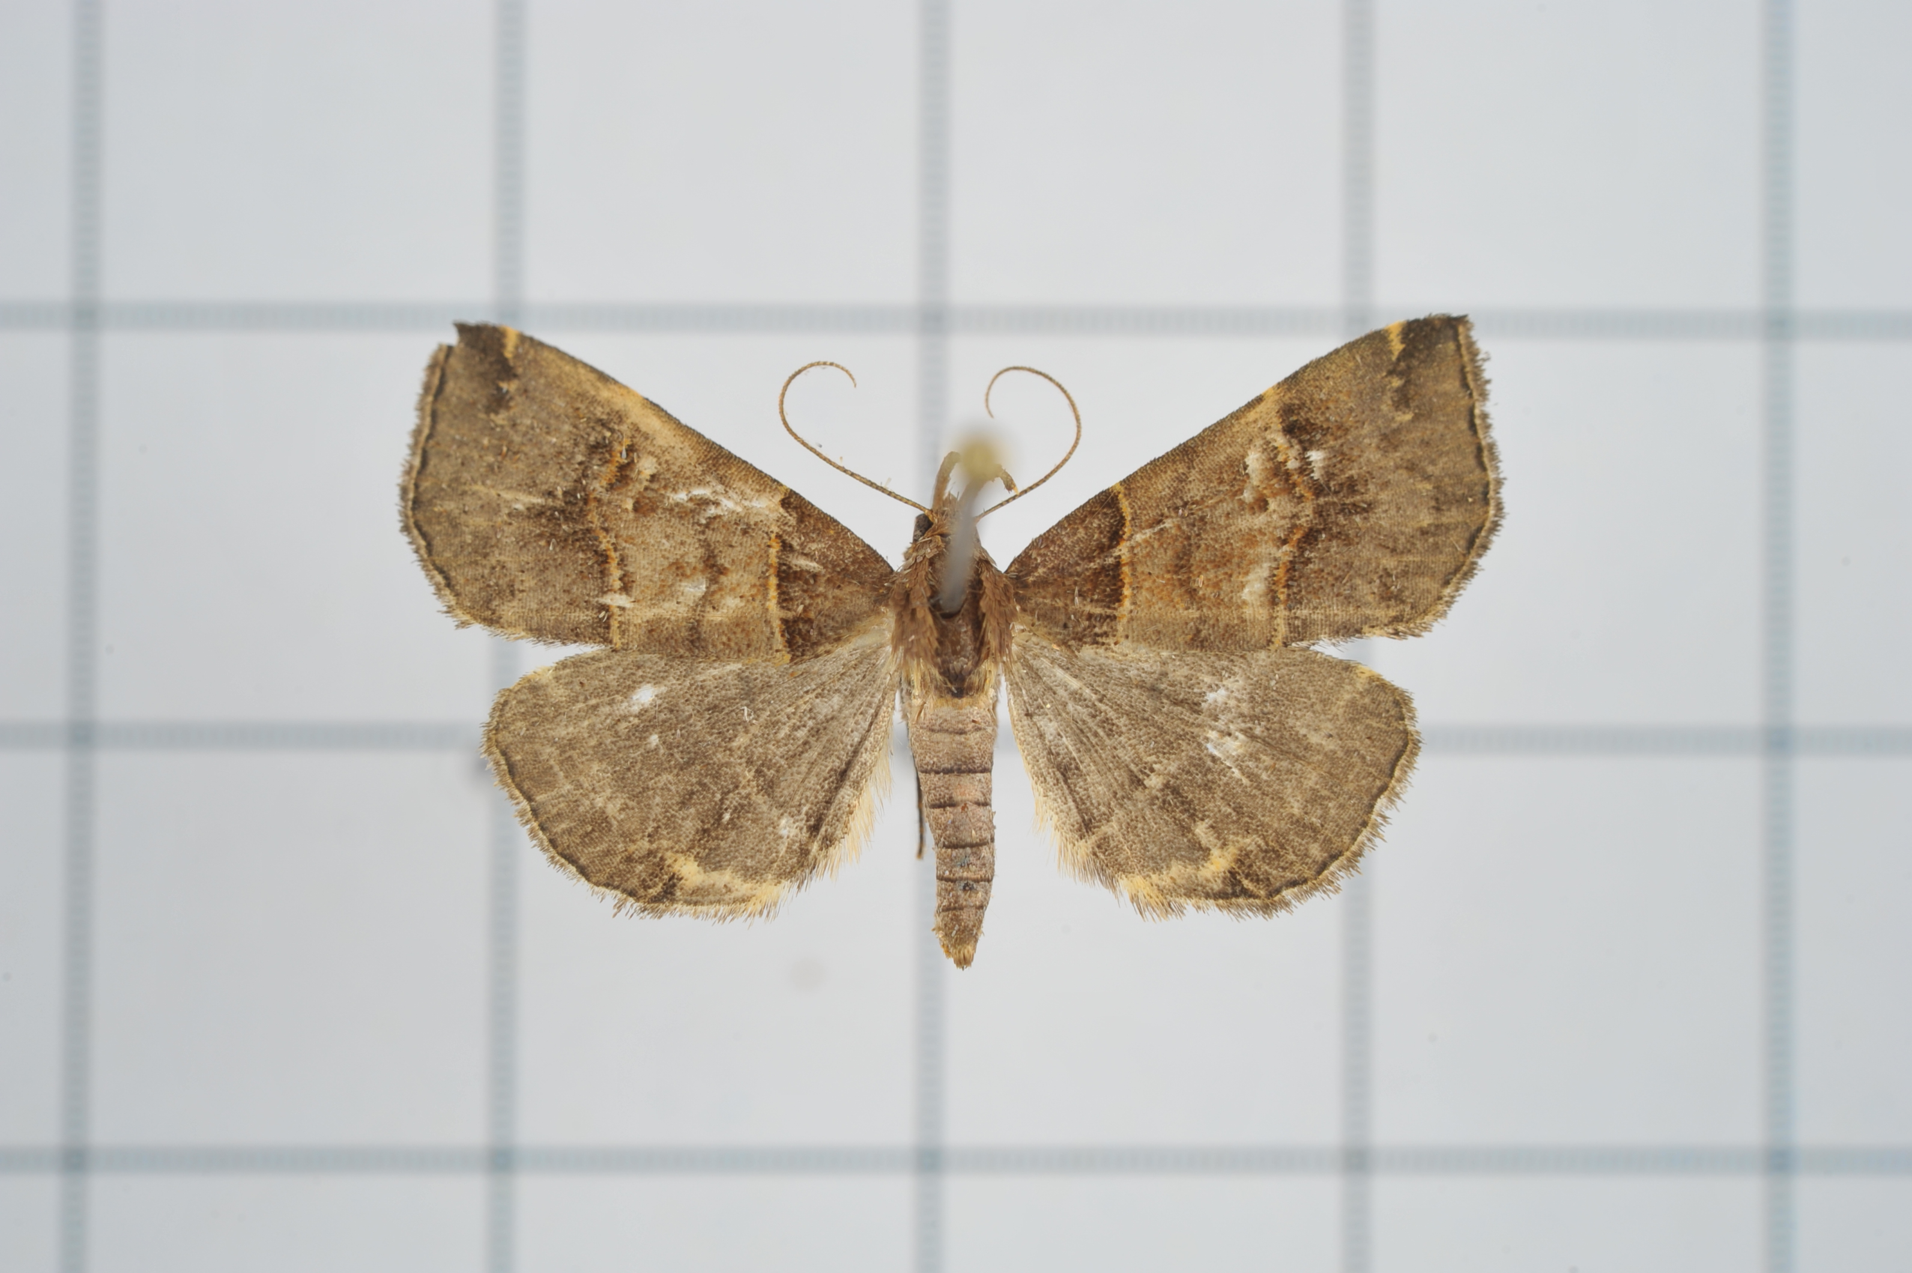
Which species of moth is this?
Bertula kosemponica
